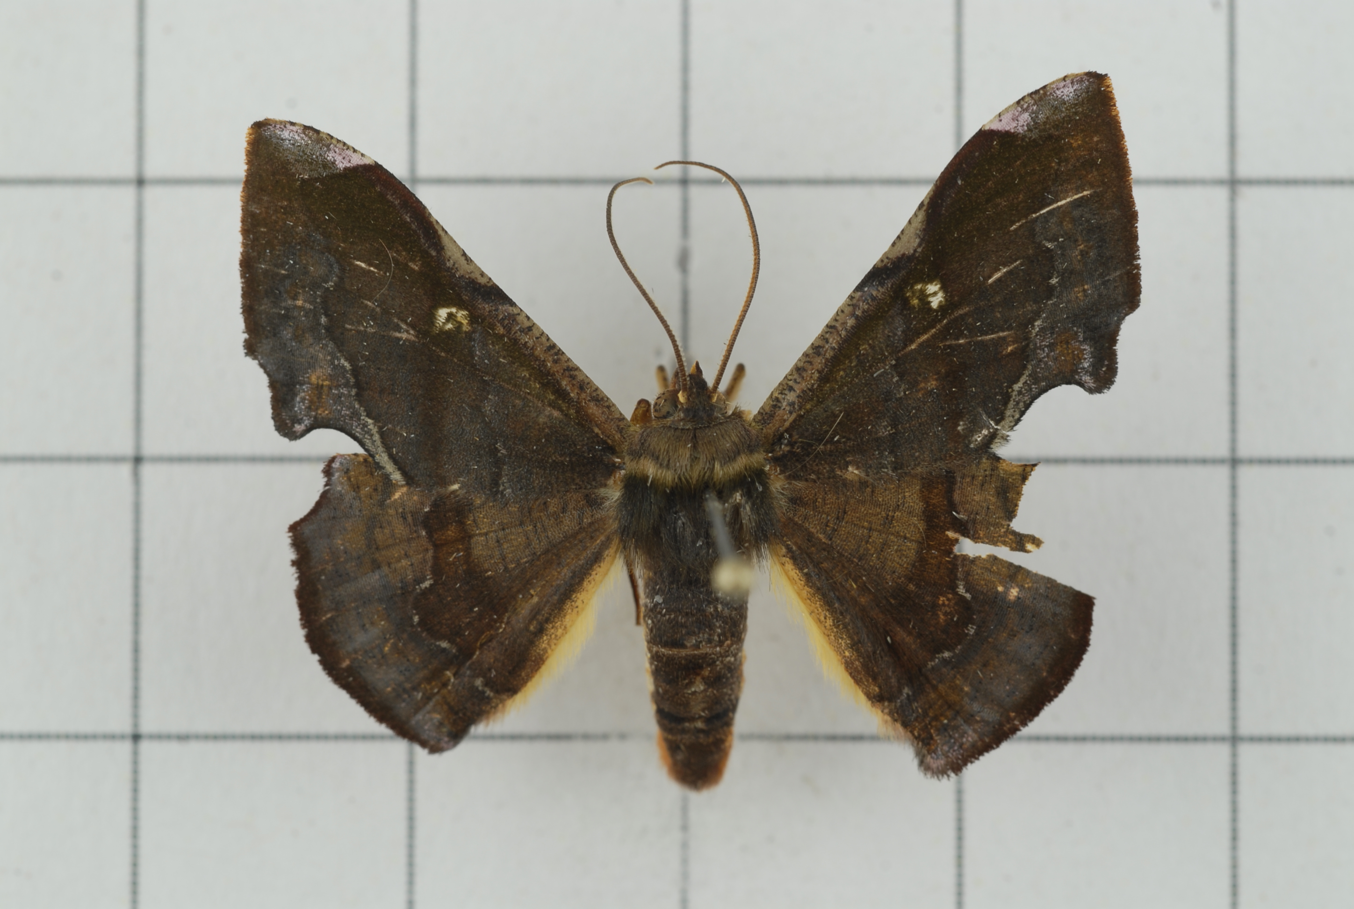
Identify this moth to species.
Fascellina chromataria
